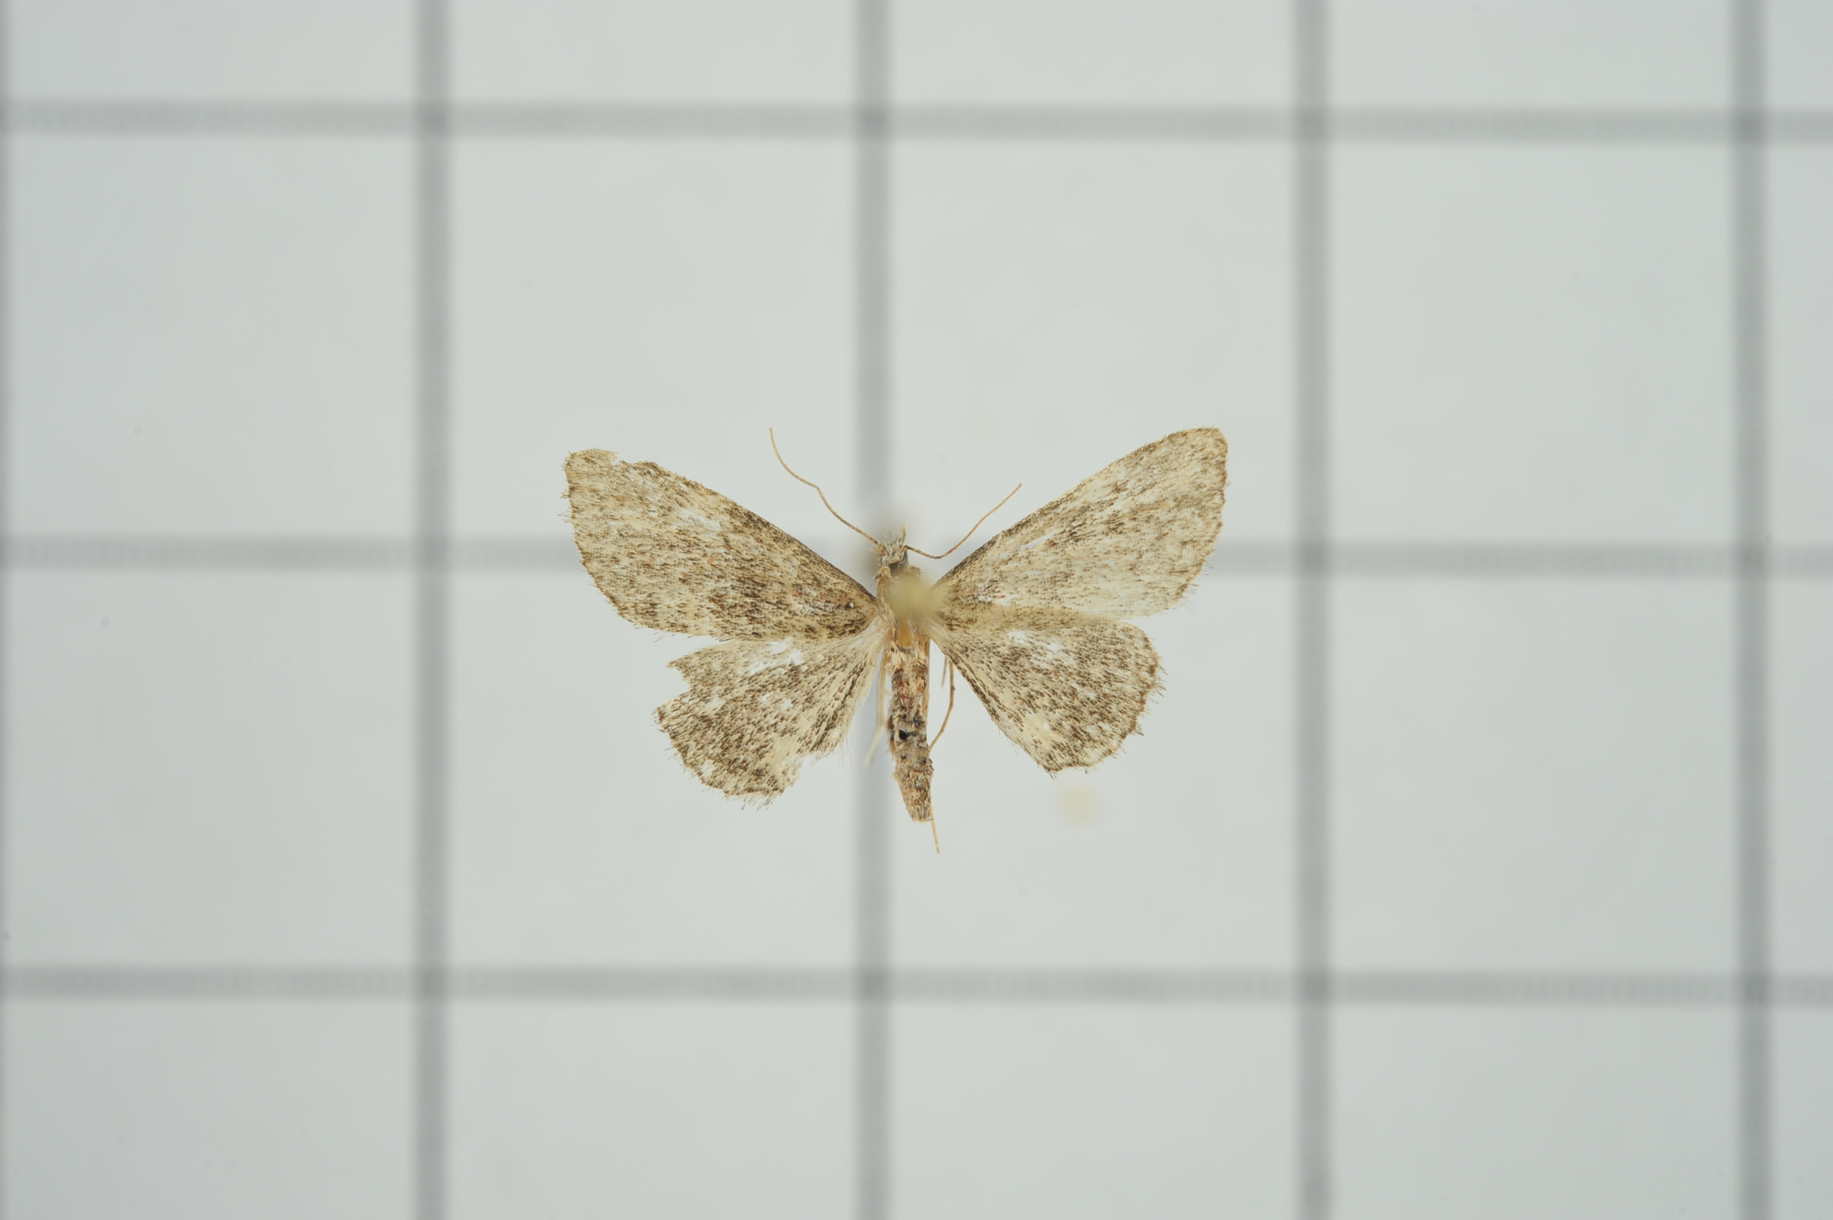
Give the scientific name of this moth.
Paragona inchoata
